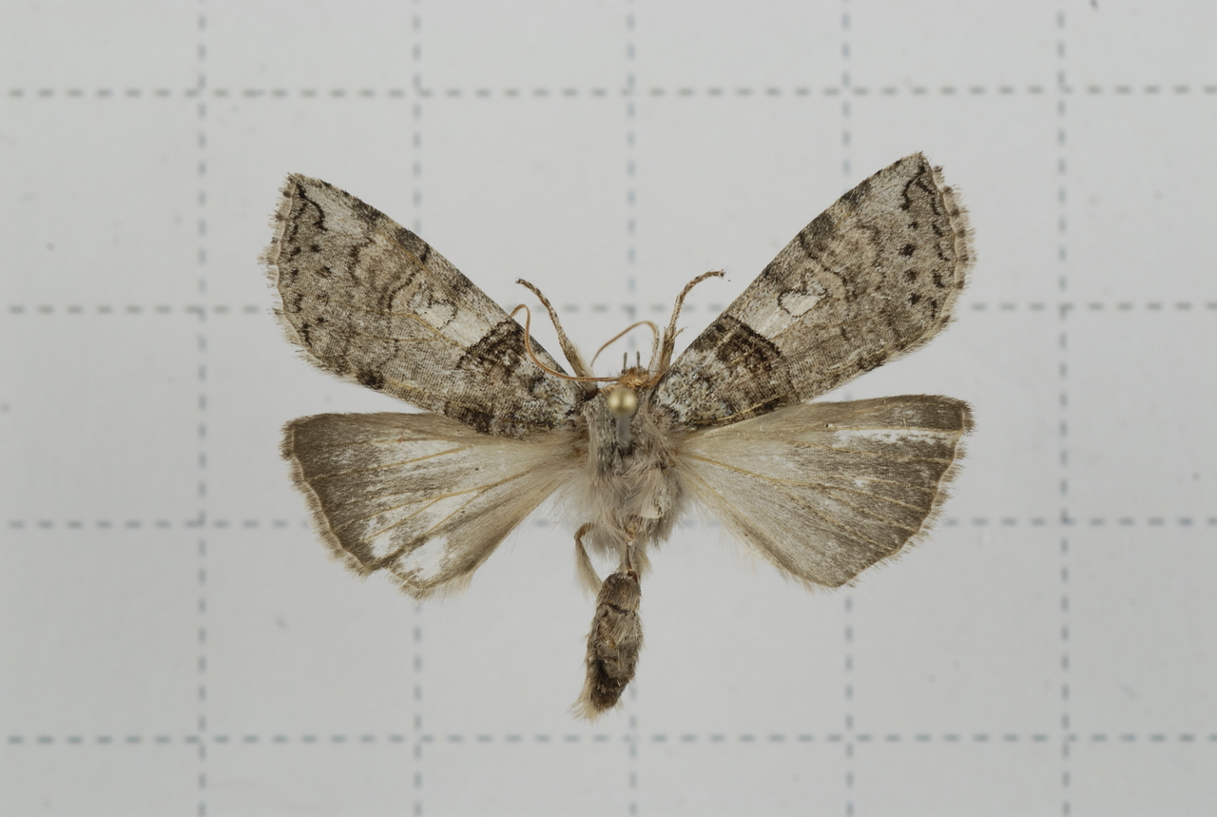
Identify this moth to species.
Takapsestis wilemaniella wilemaniella
